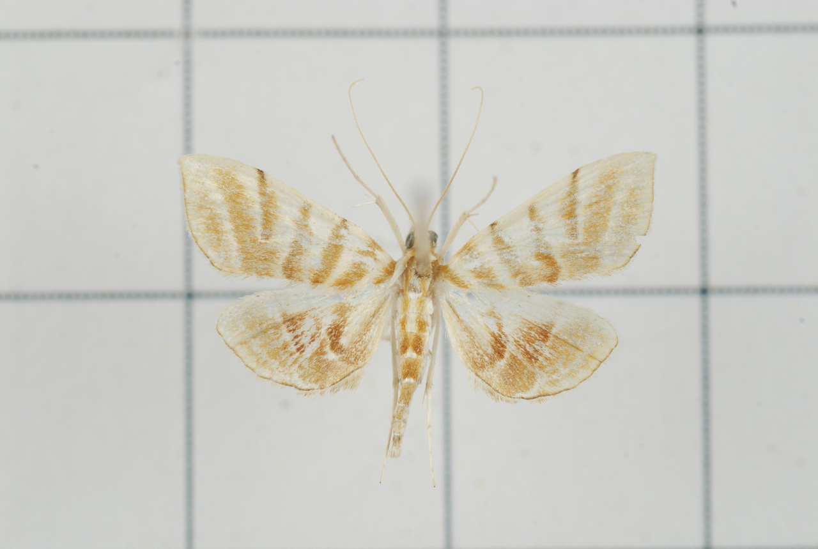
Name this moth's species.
Pagyda auroralis
